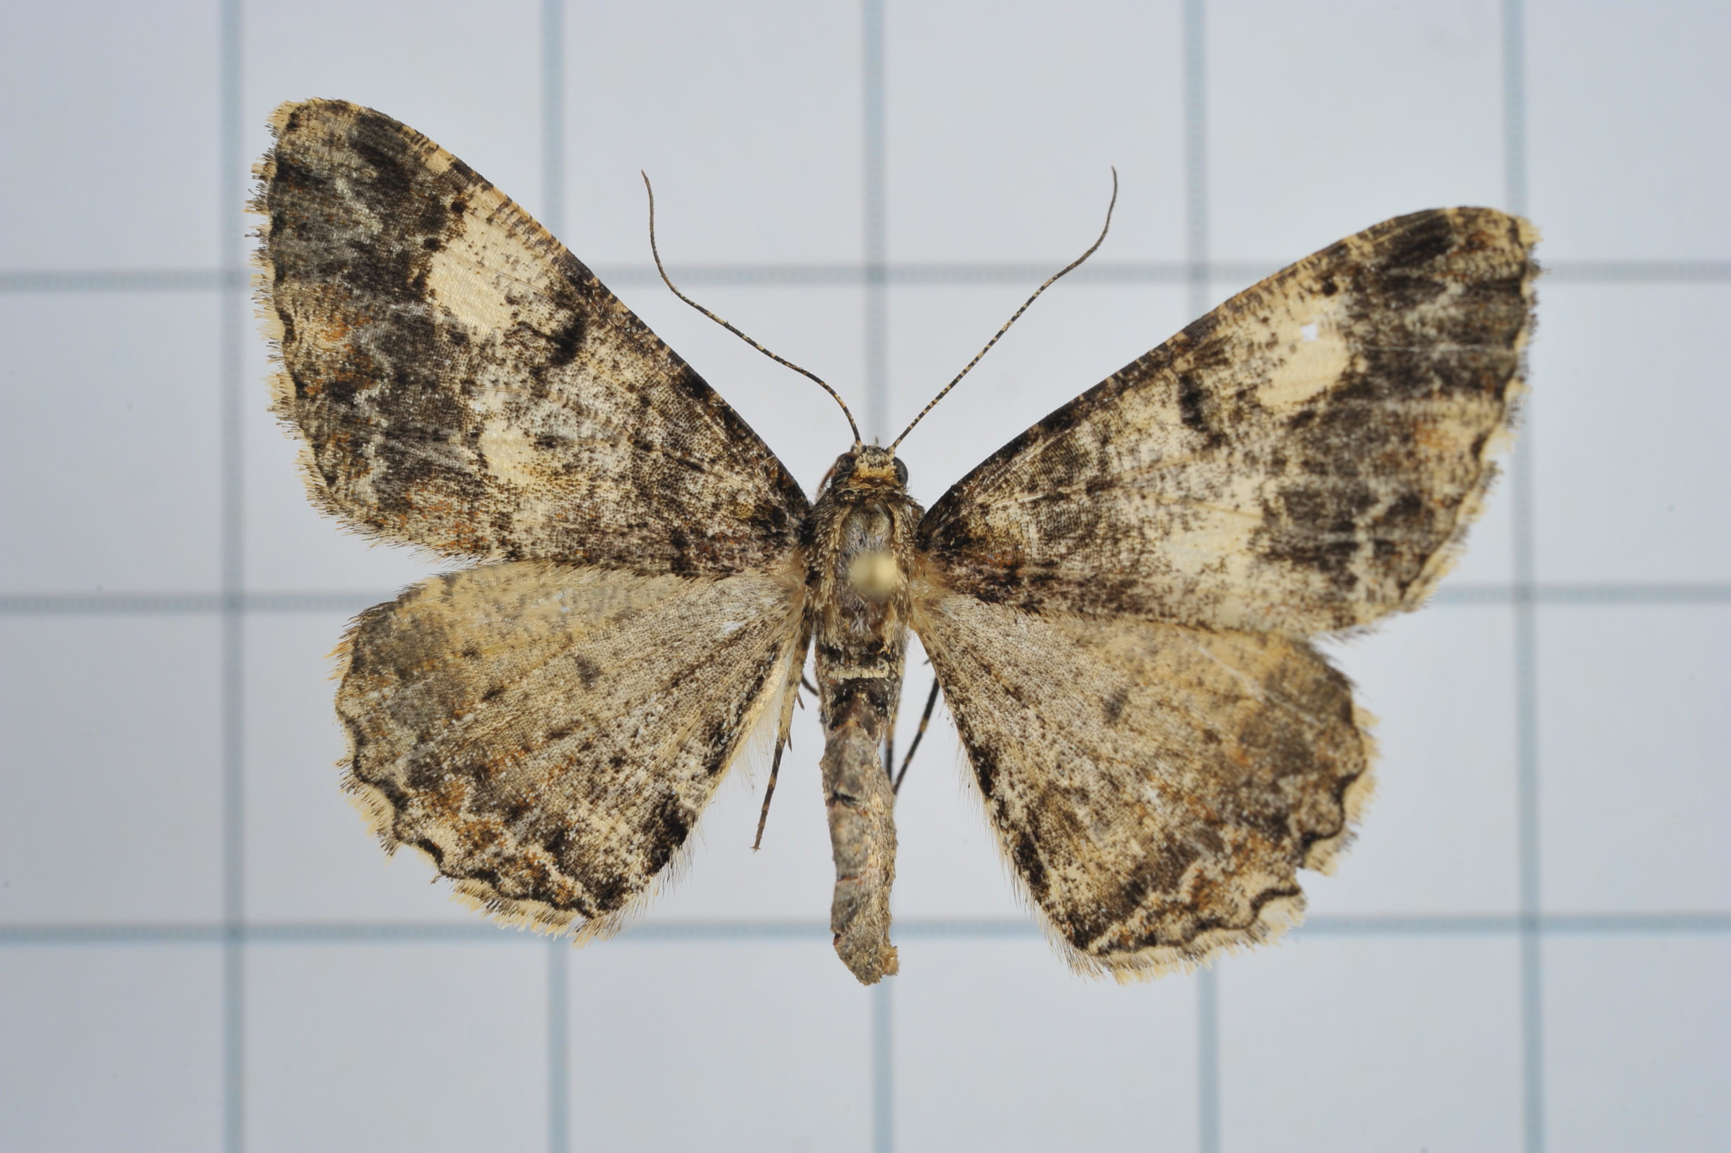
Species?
Alcis taiwanovariegata
